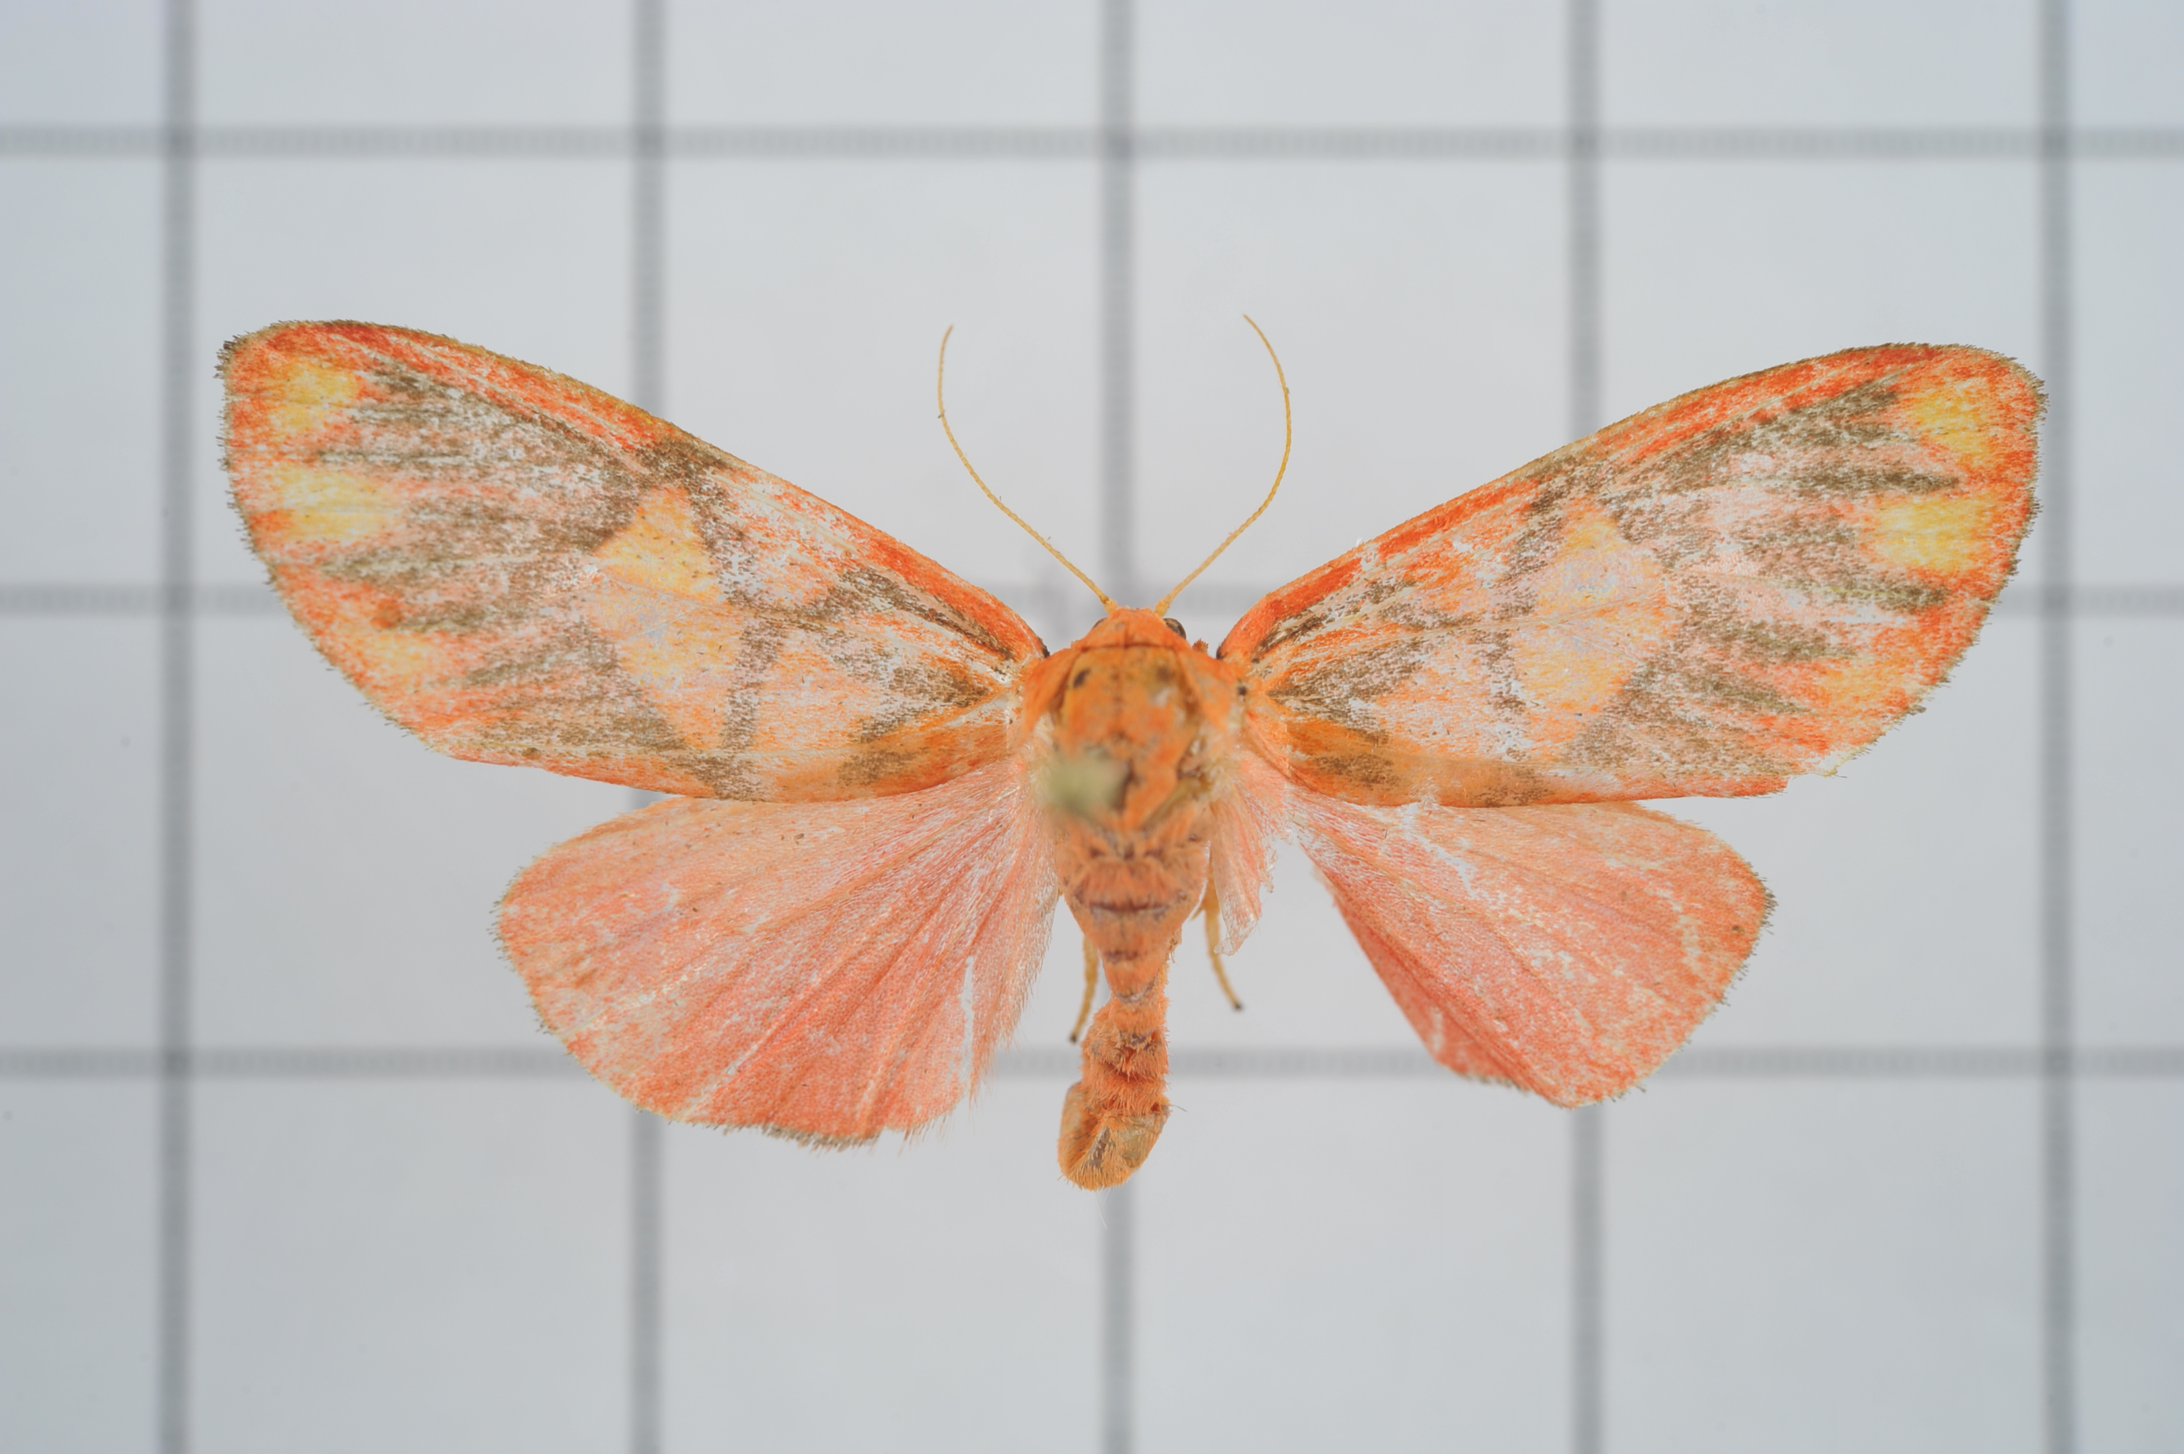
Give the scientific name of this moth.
Matsumursine horishanella
